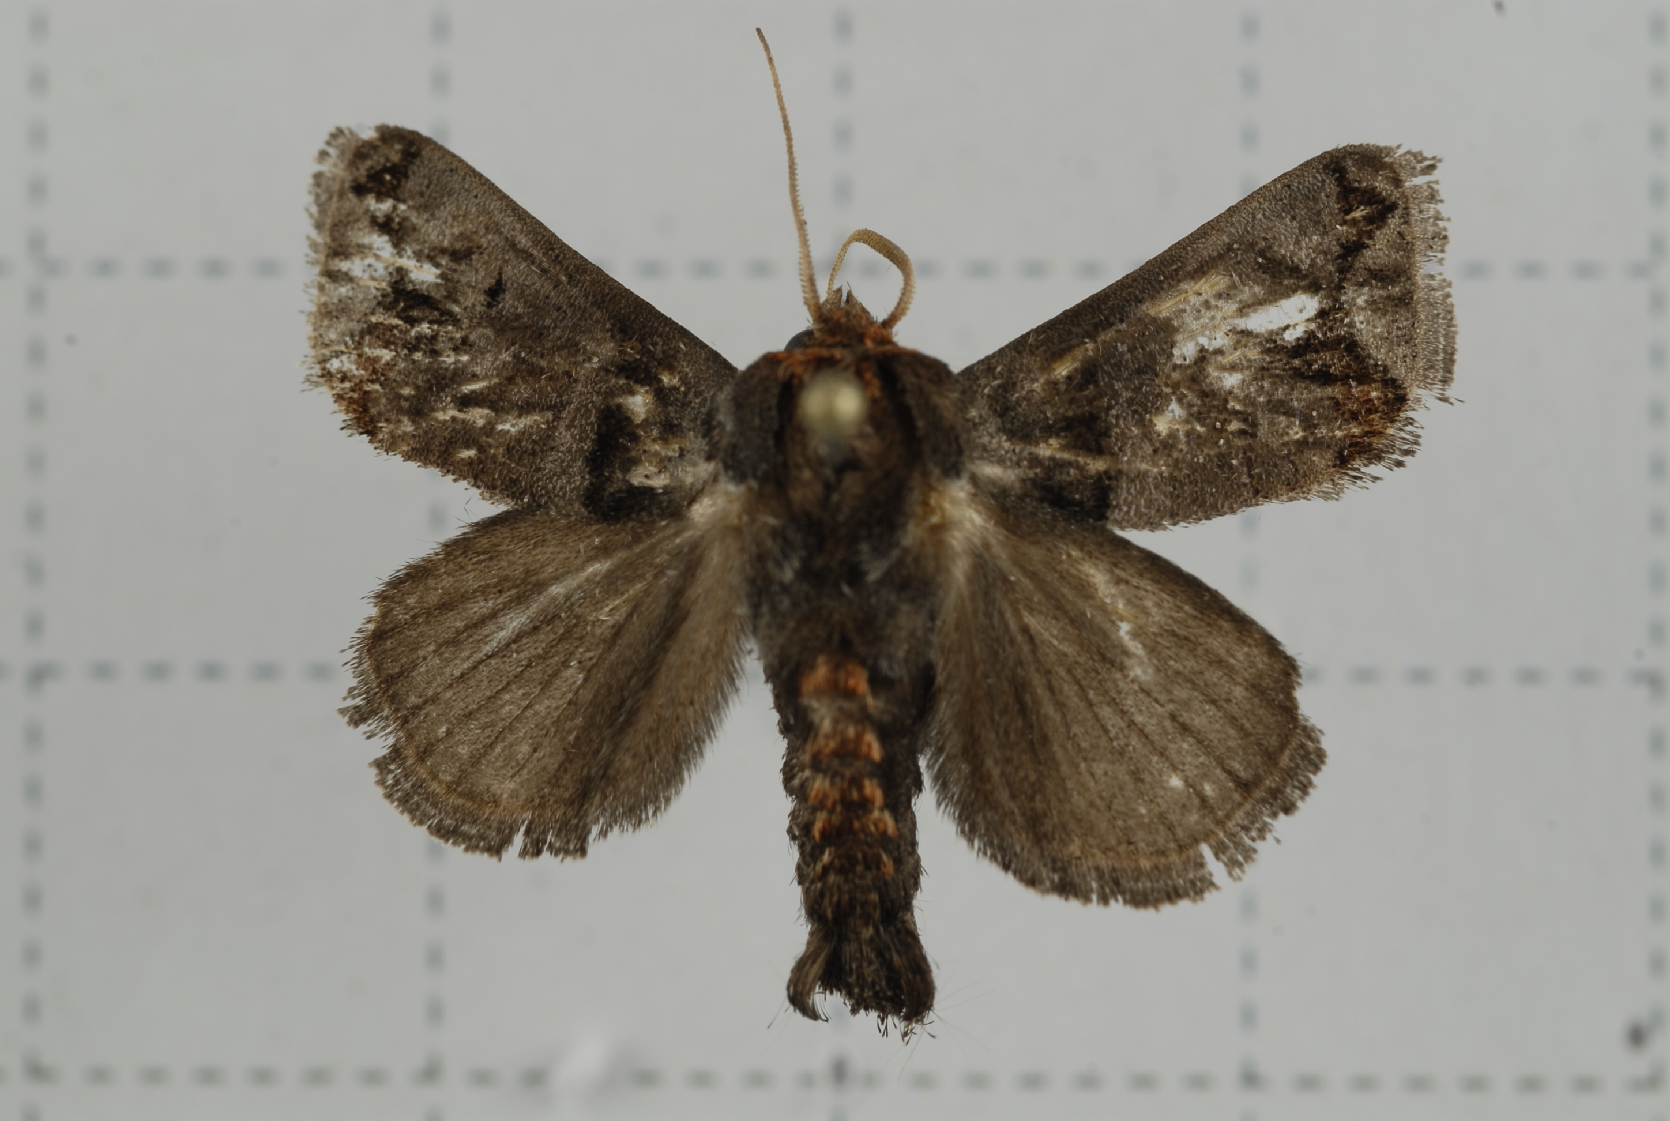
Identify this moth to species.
Phlossa conjuncta
